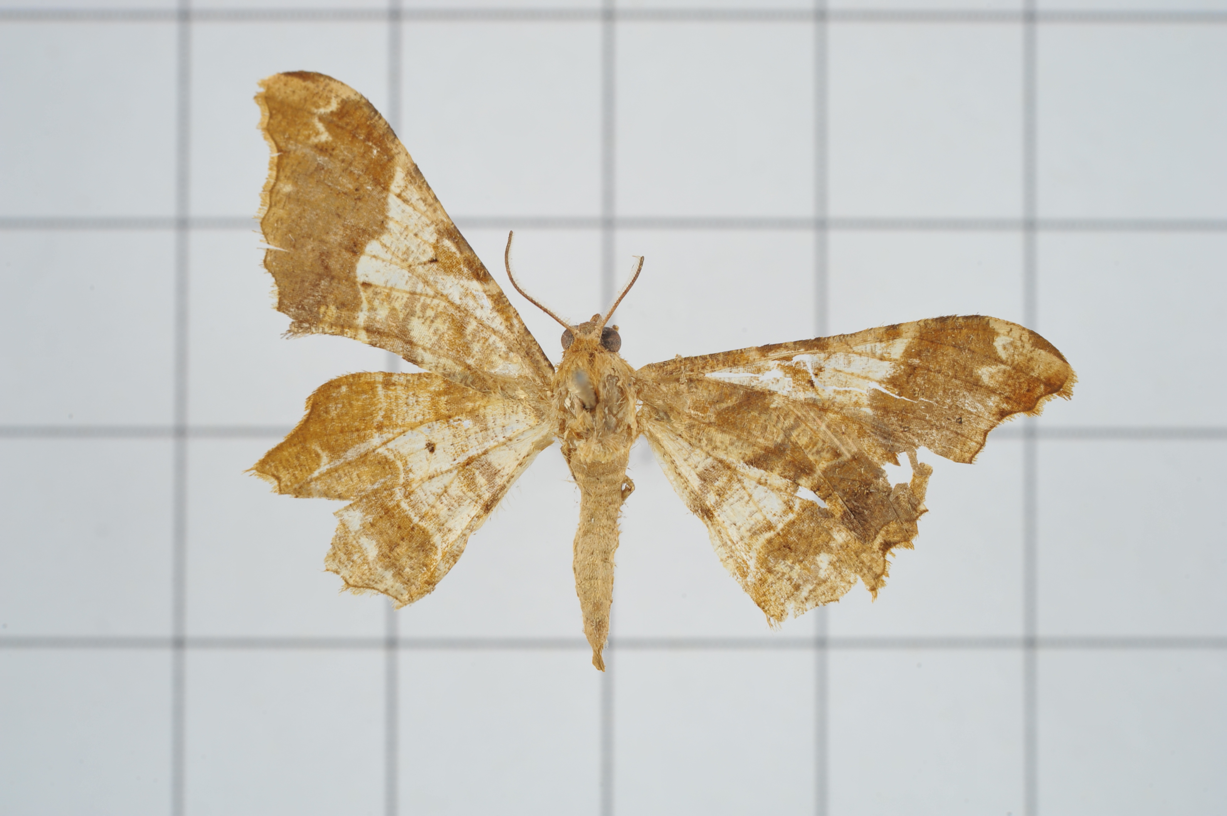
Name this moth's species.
Krananda oliveomarginata
